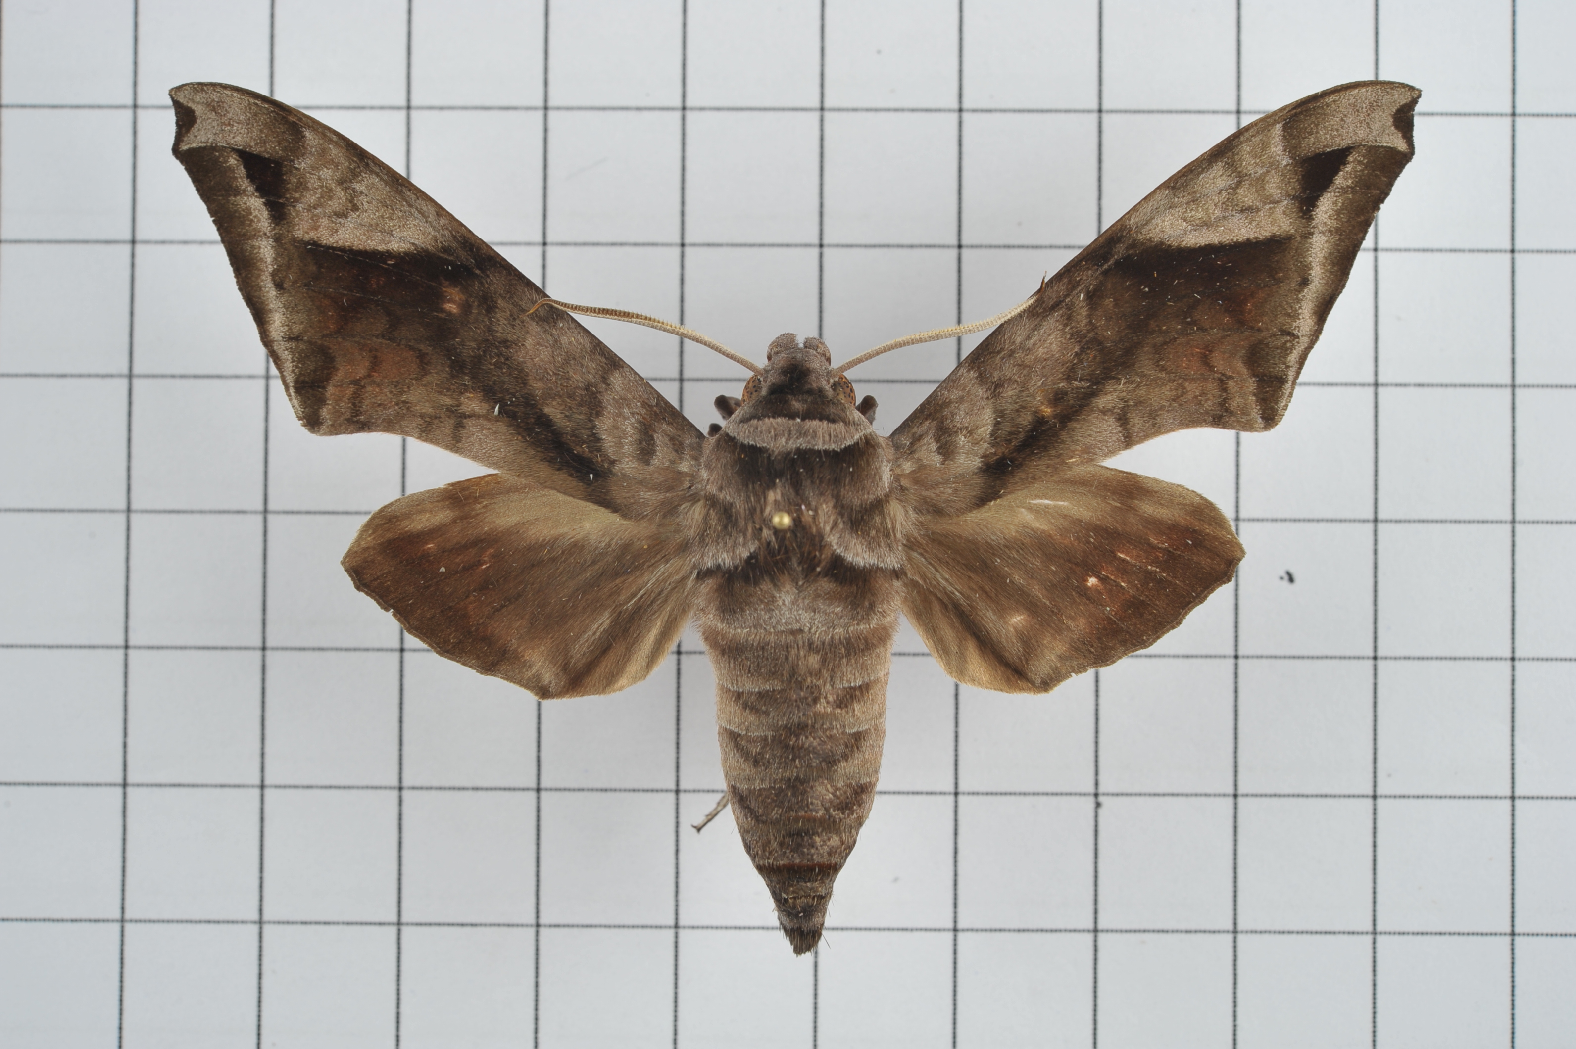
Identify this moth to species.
Acosmeryx naga metanaga
